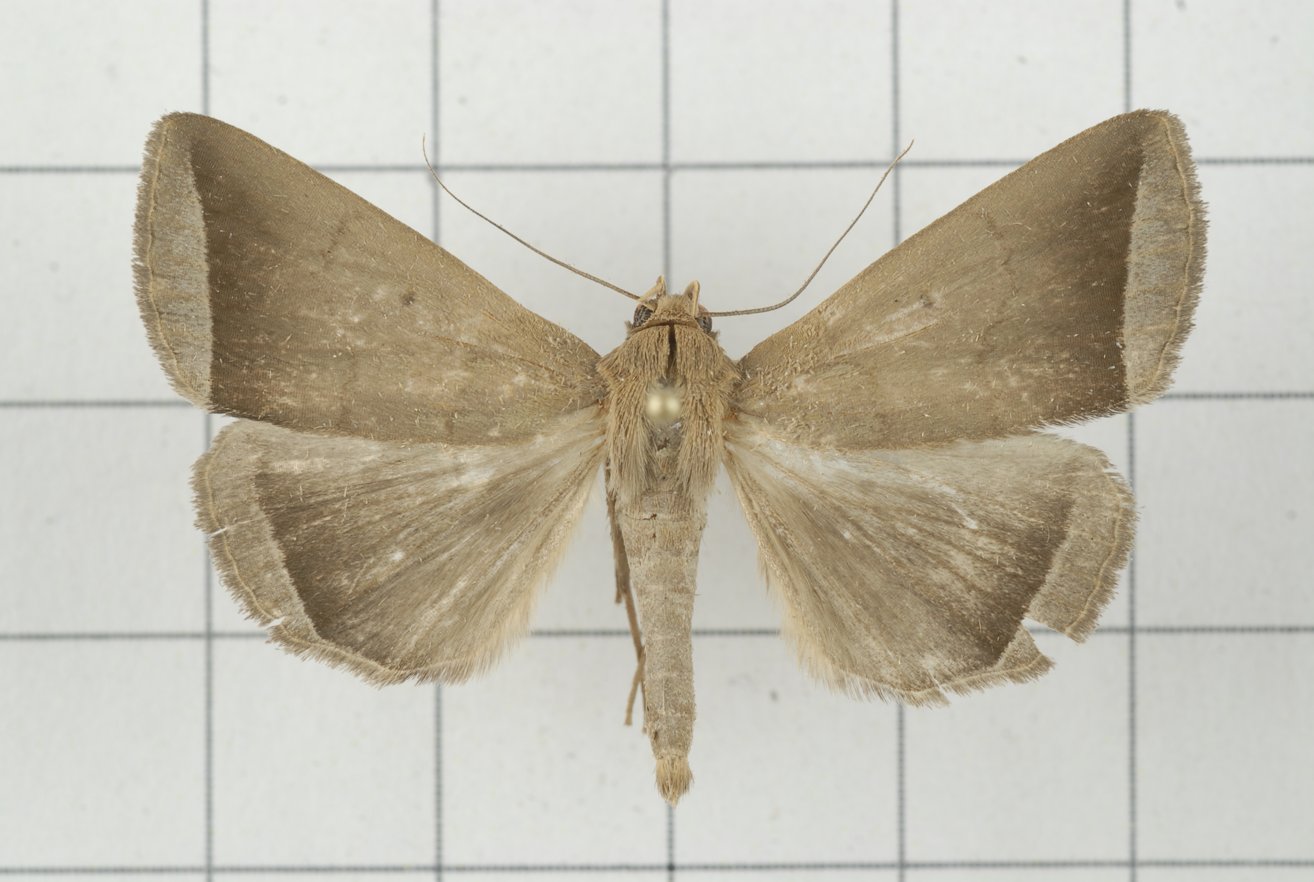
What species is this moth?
Simplicia bimarginata
